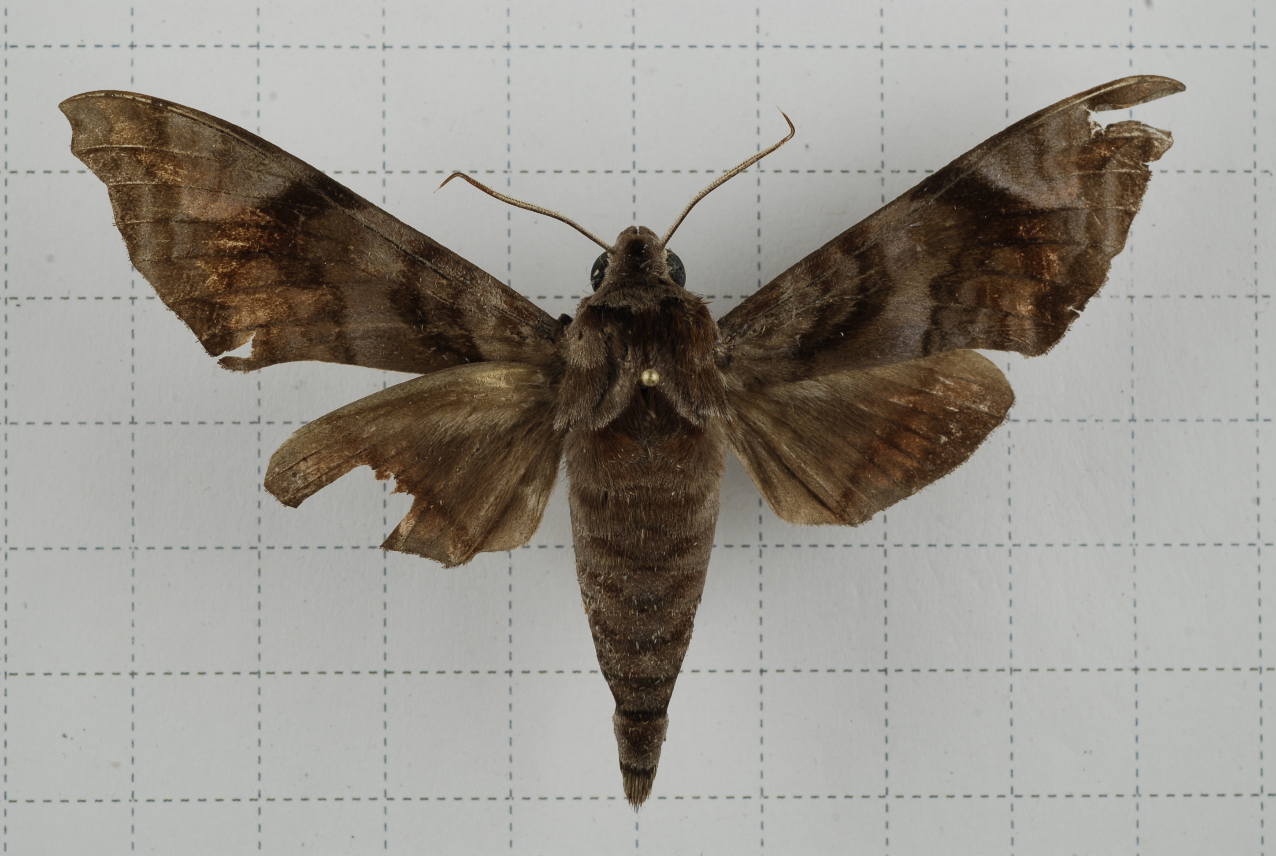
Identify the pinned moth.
Acosmeryx castanea
